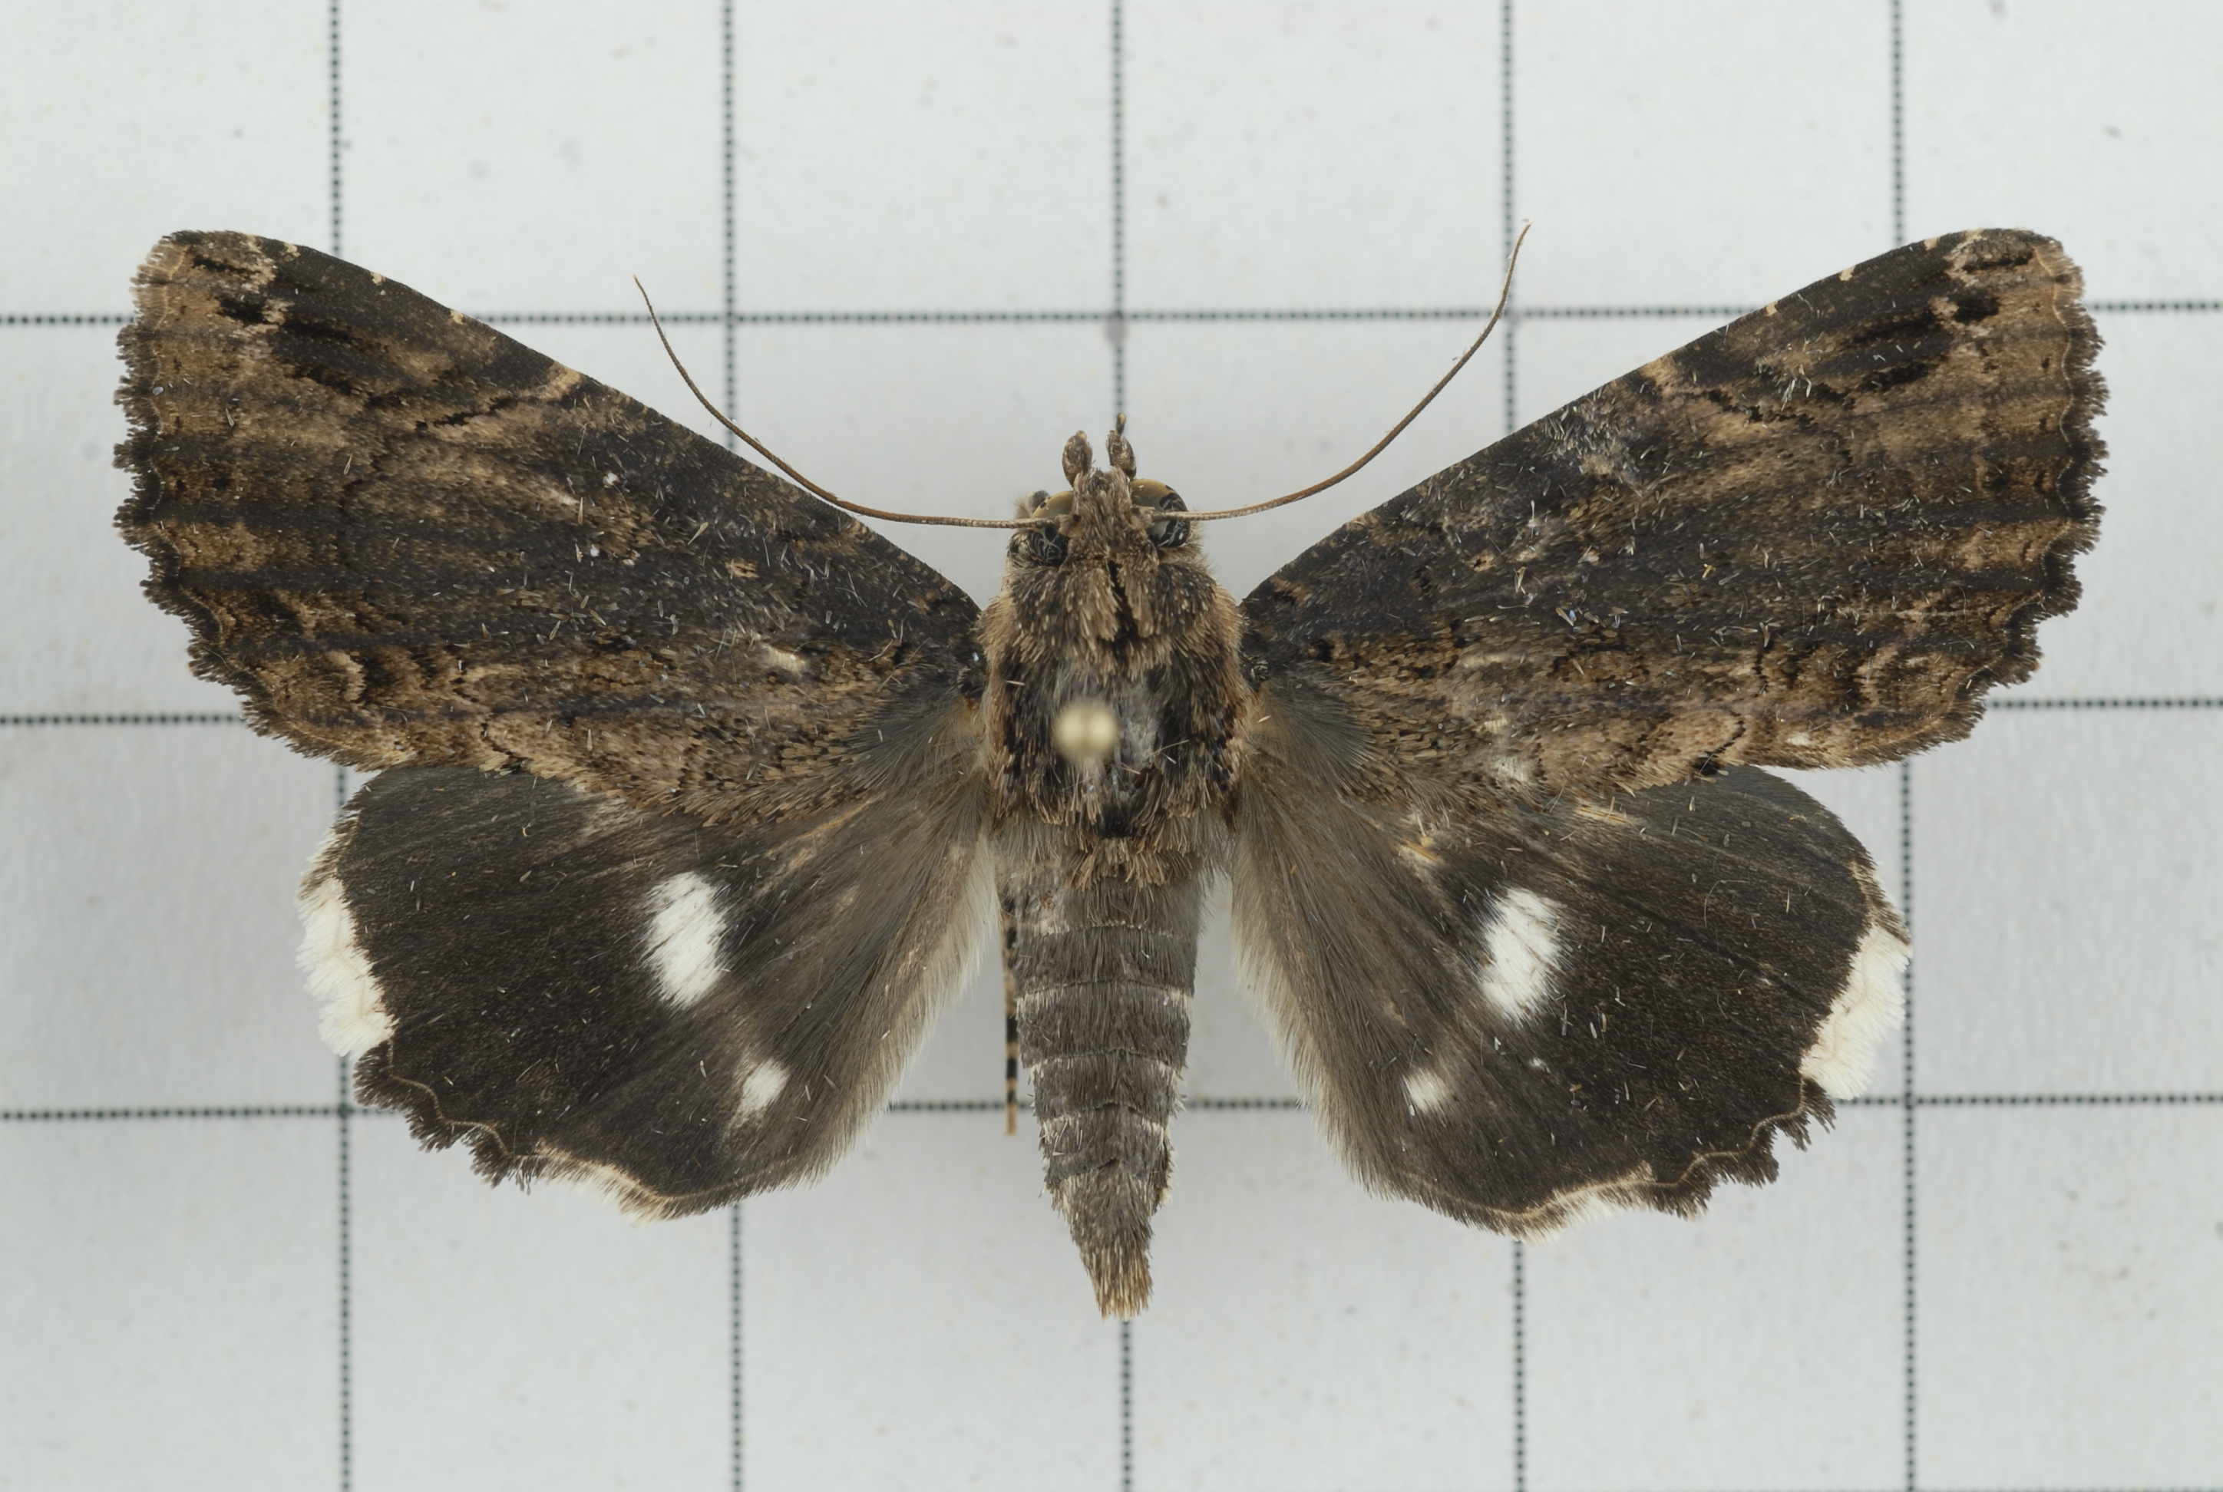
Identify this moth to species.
Ercheia cyllaria
